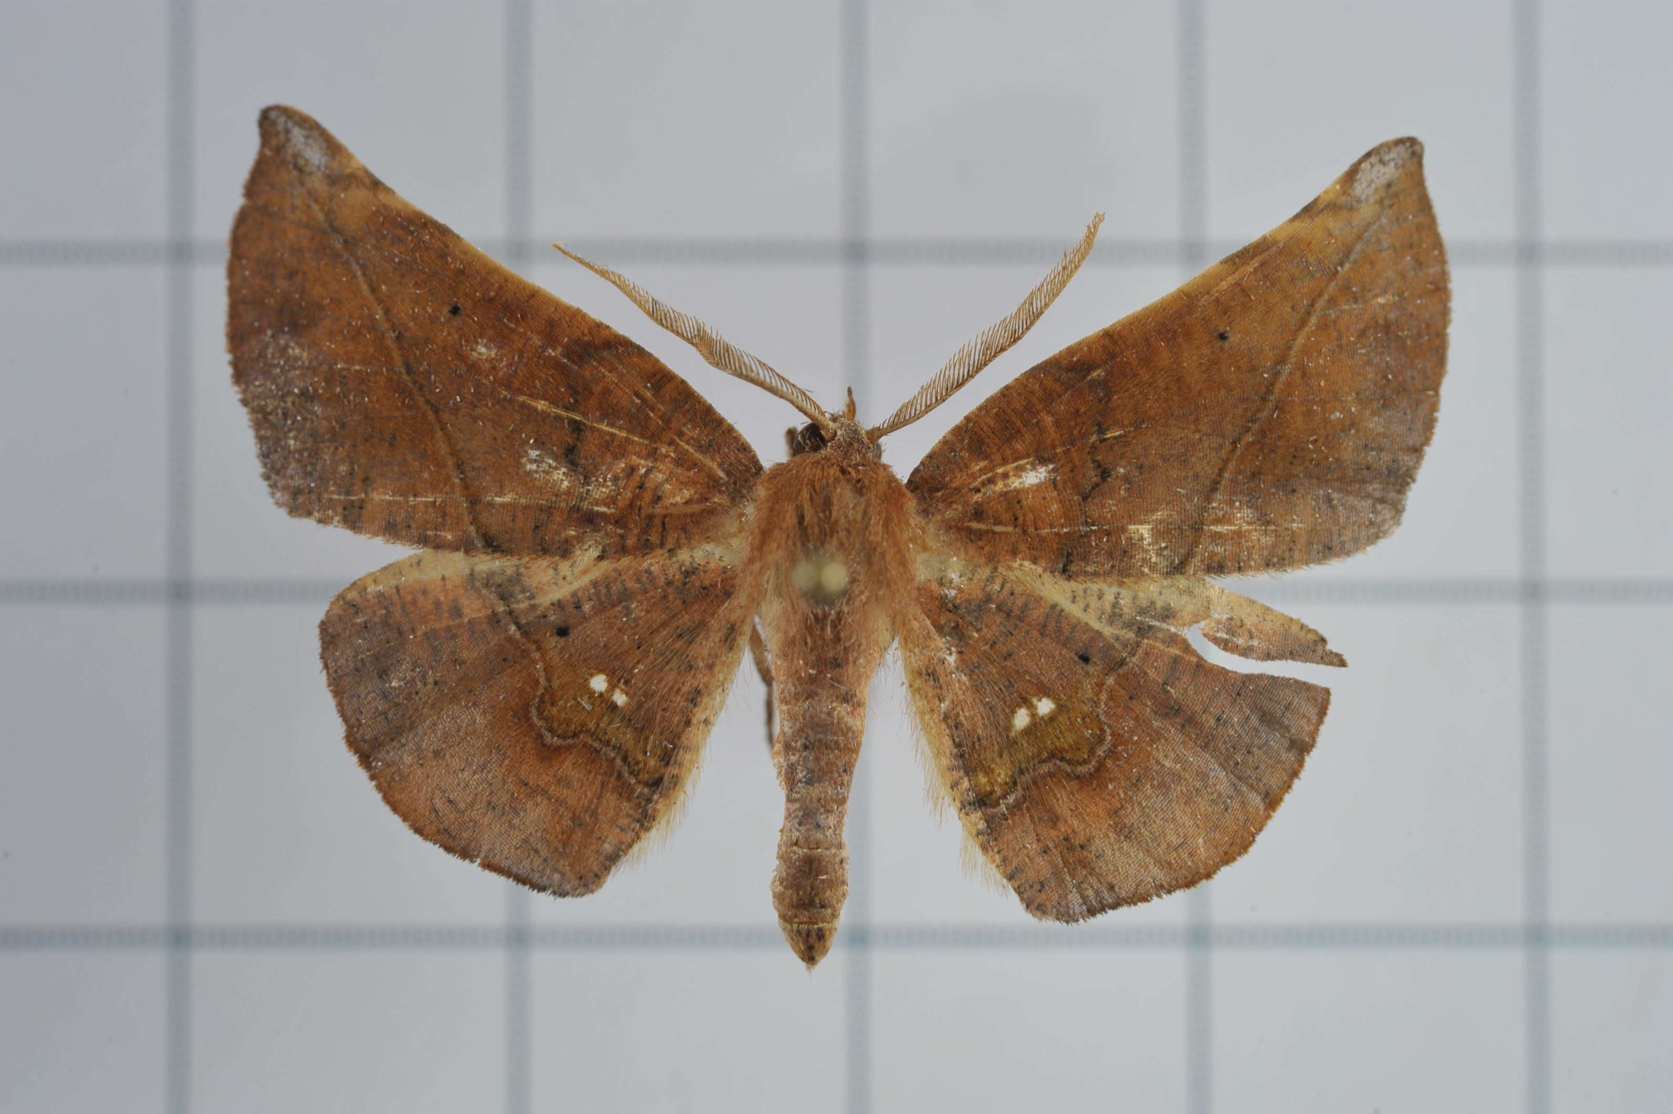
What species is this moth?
Garaeus apicata formosanus
